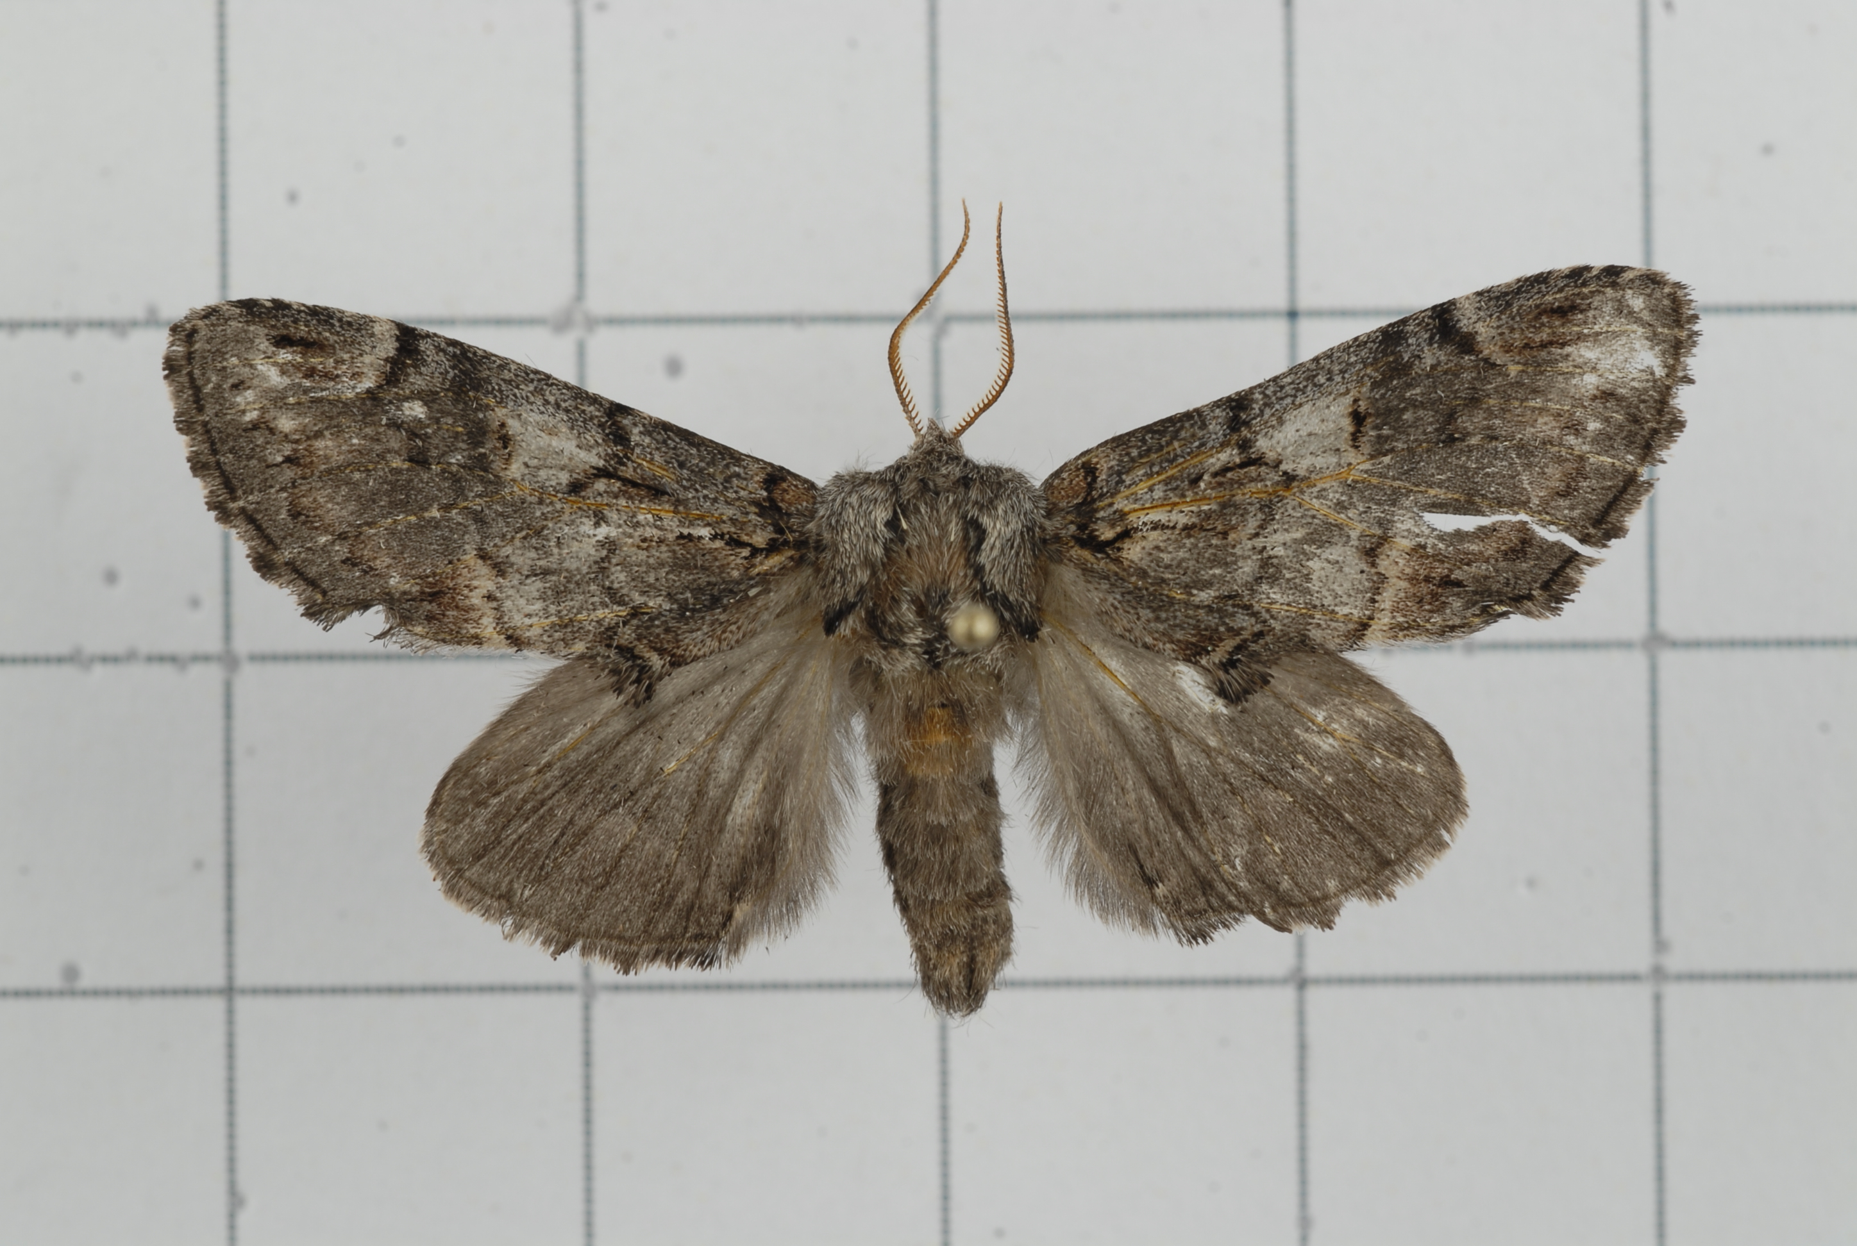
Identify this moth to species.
Notodonta griseotincta
